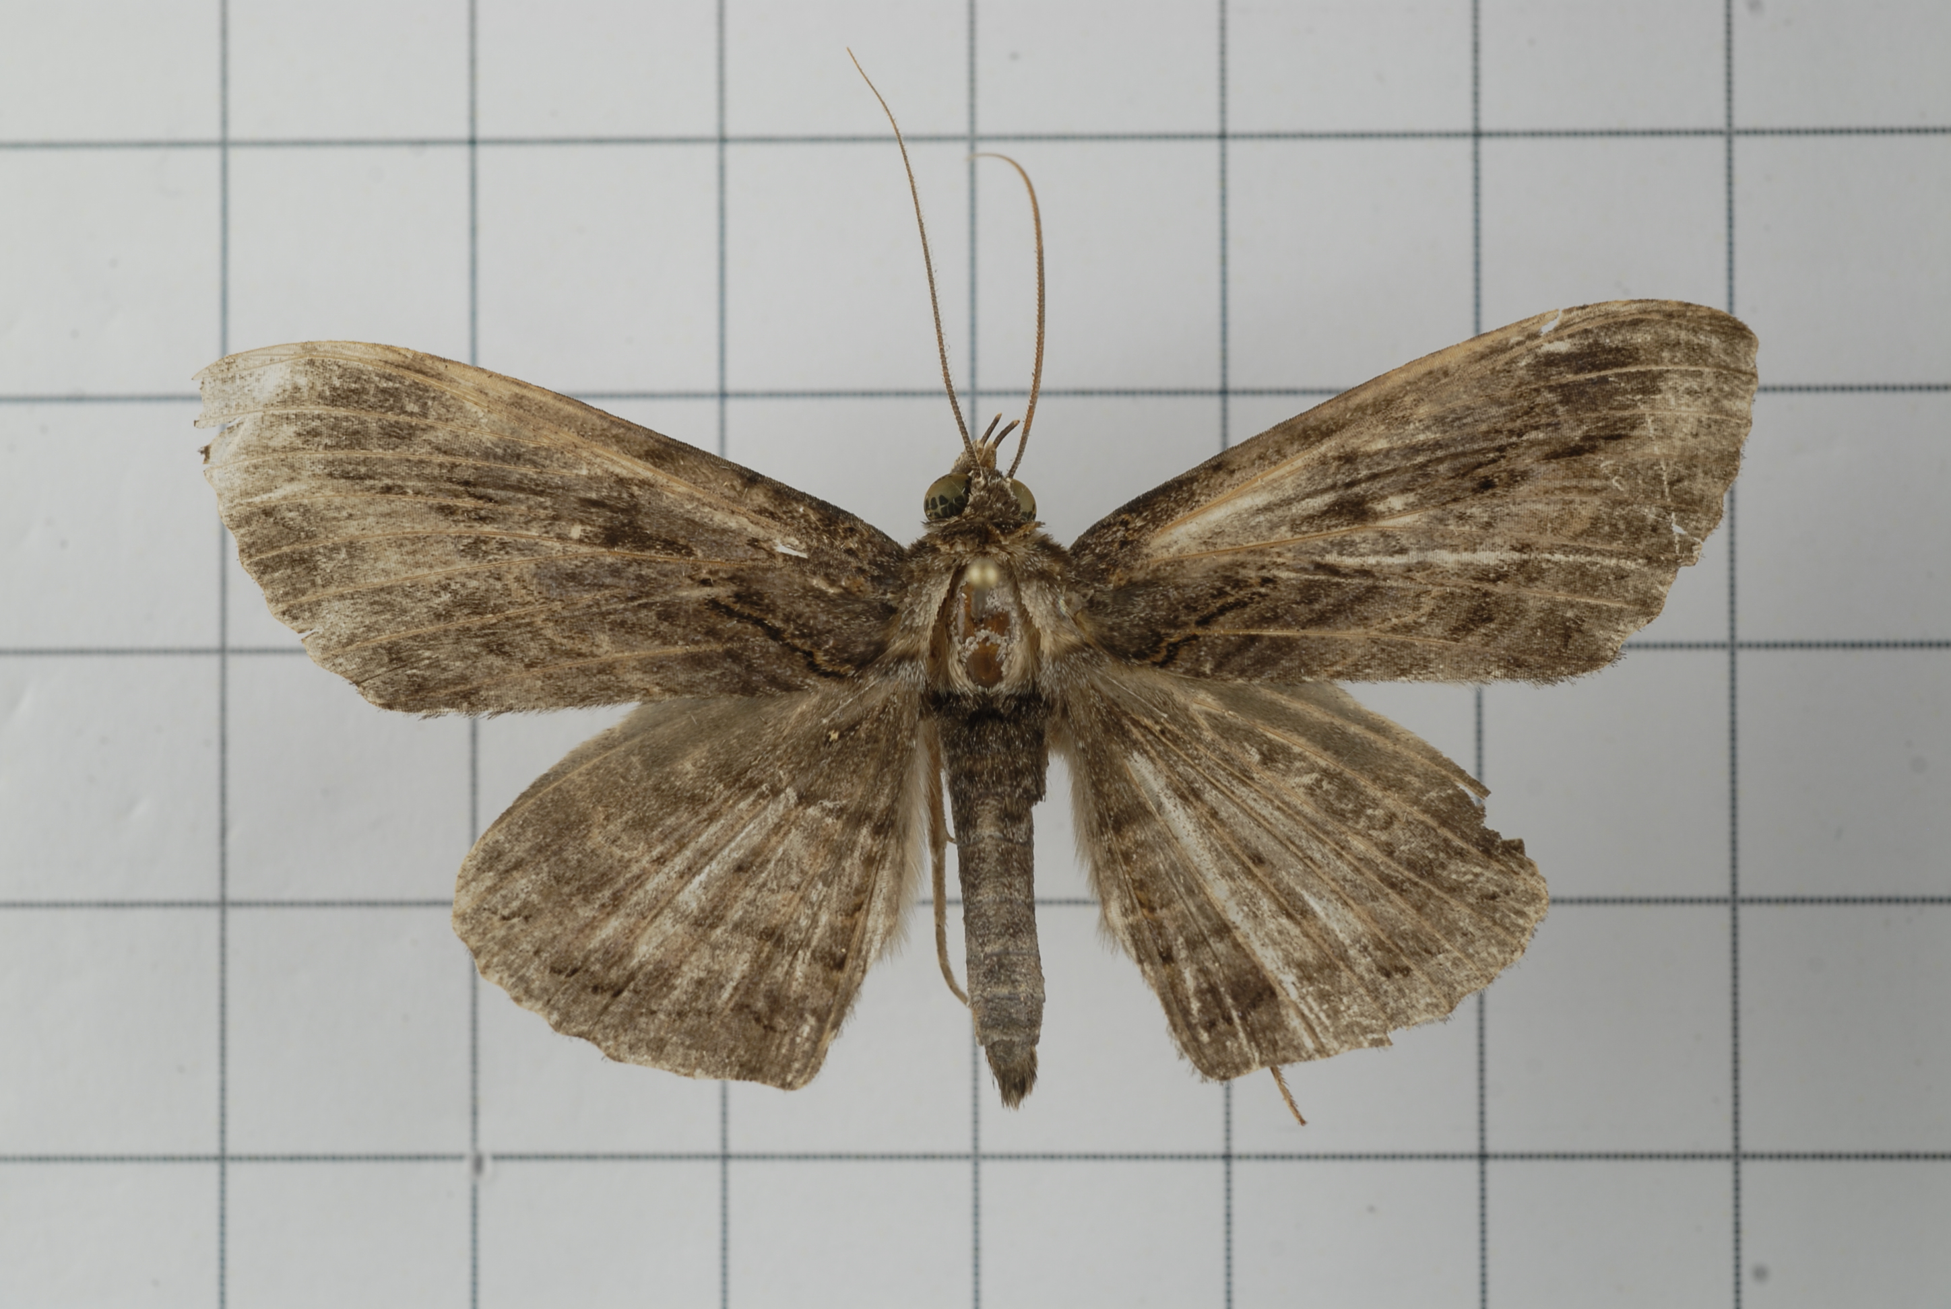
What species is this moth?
Anisoneura salebrosa
